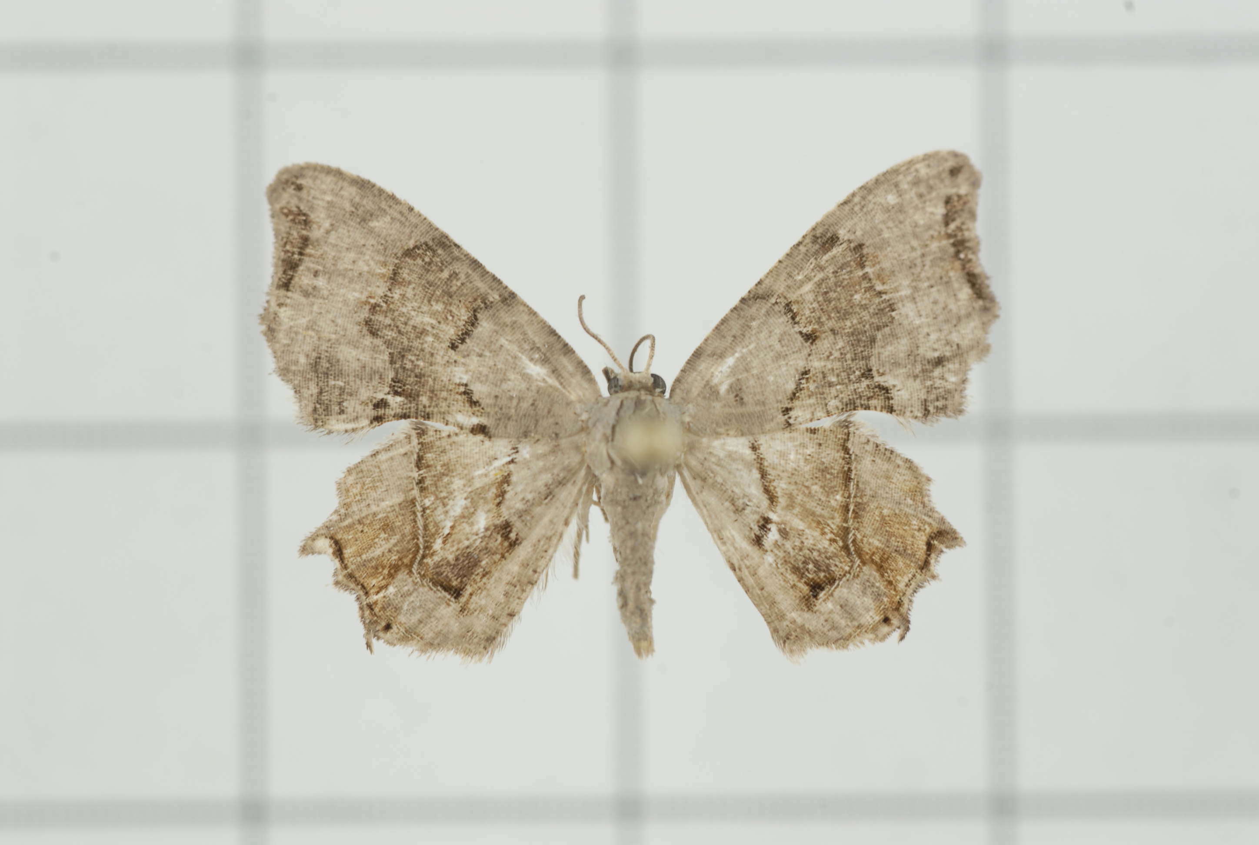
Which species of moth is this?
Pterotosoma castanea castanea
